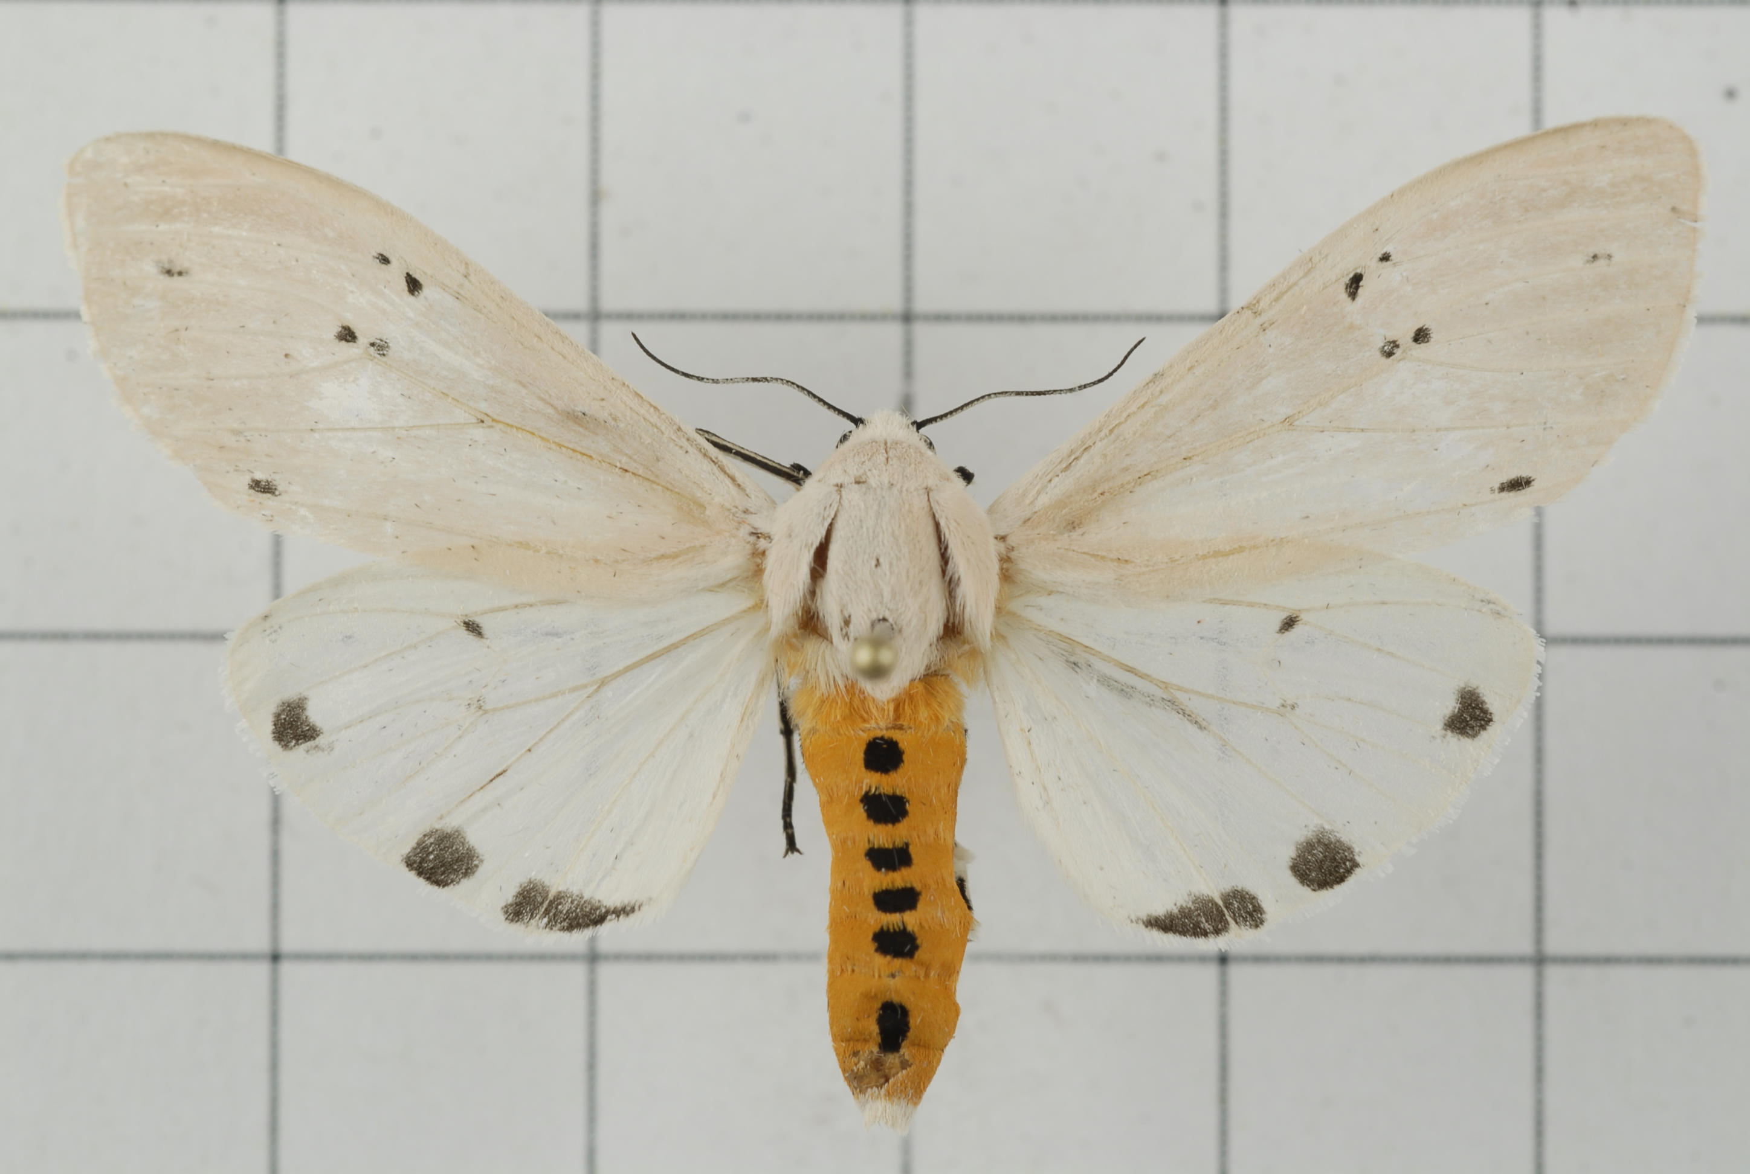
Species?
Creatonotos transiens koni
